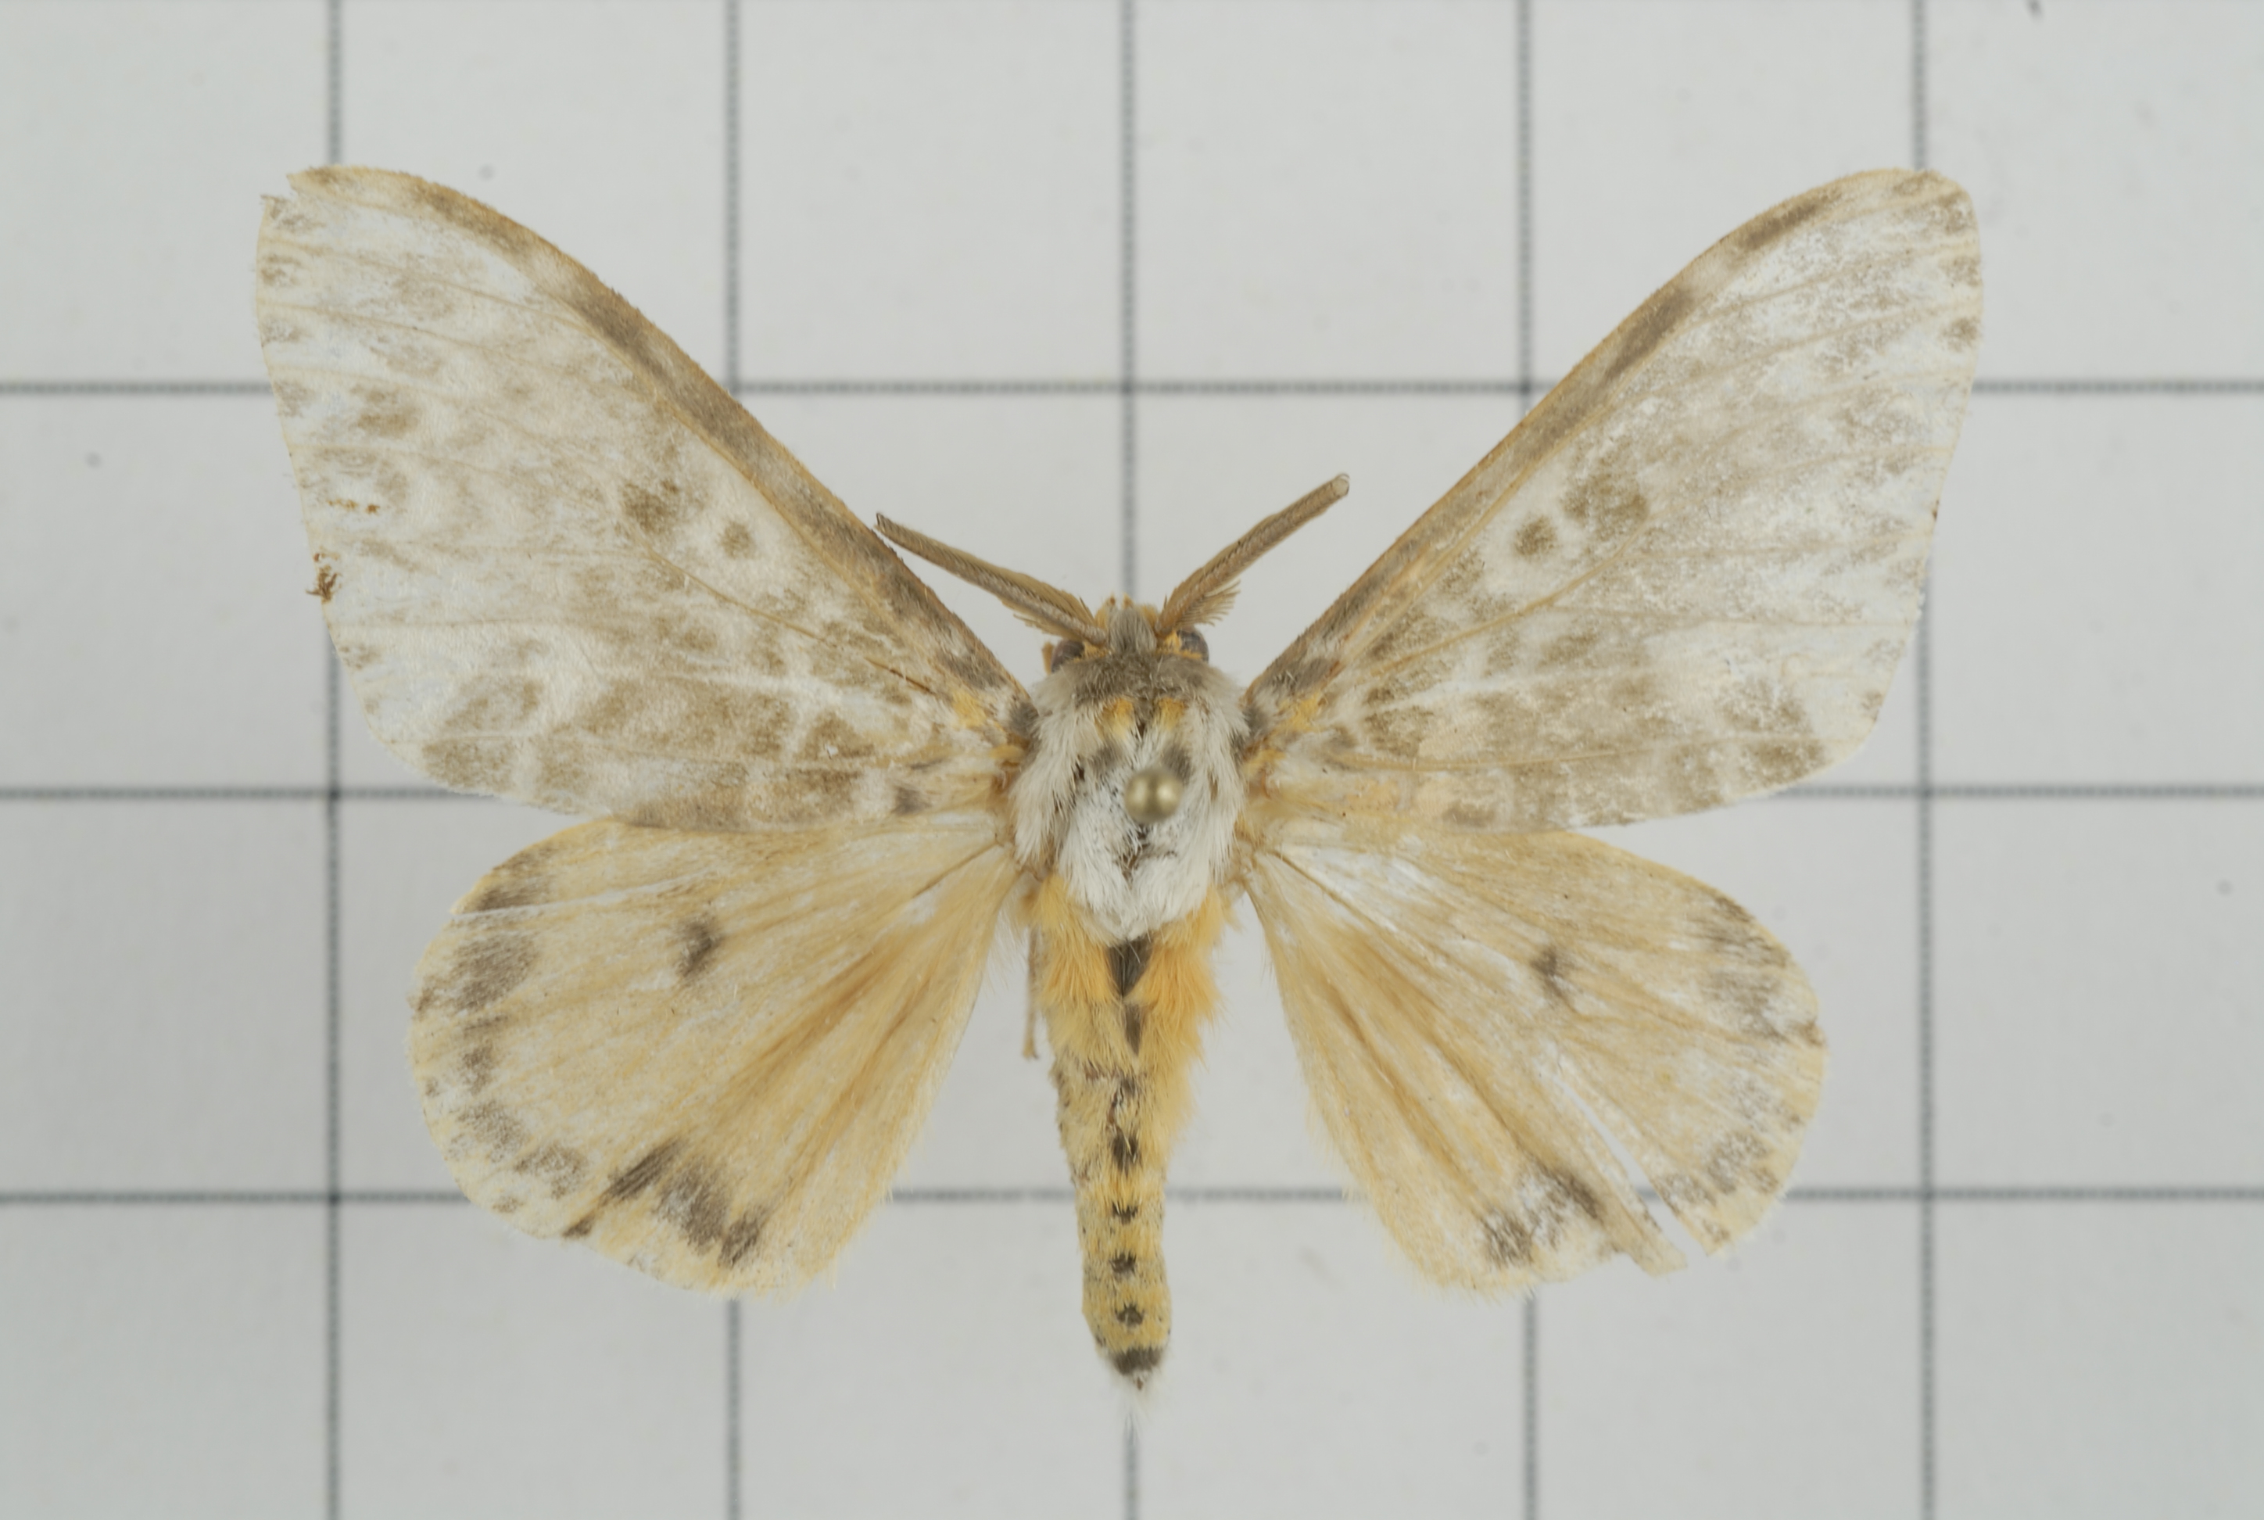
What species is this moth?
Lymantria mathura subpallida
